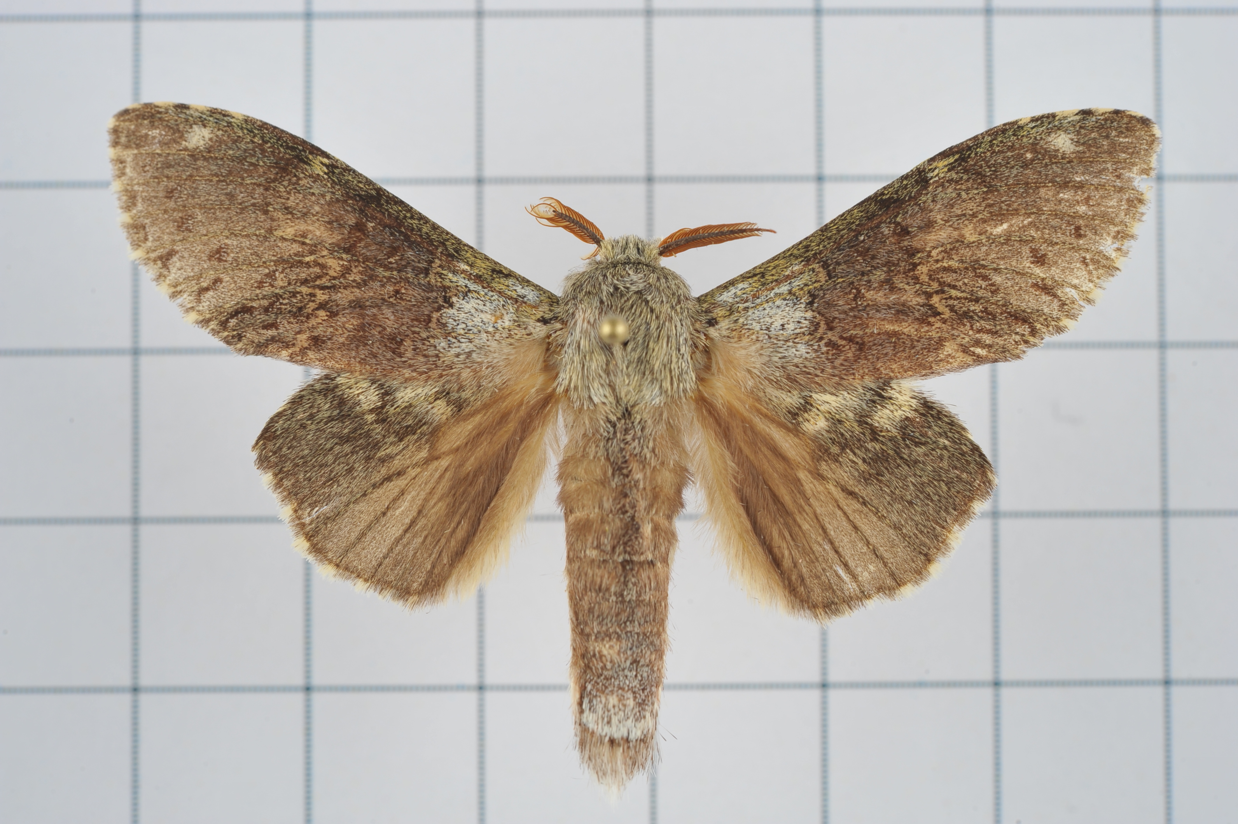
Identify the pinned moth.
Stauropus teikichiana teikichiana
